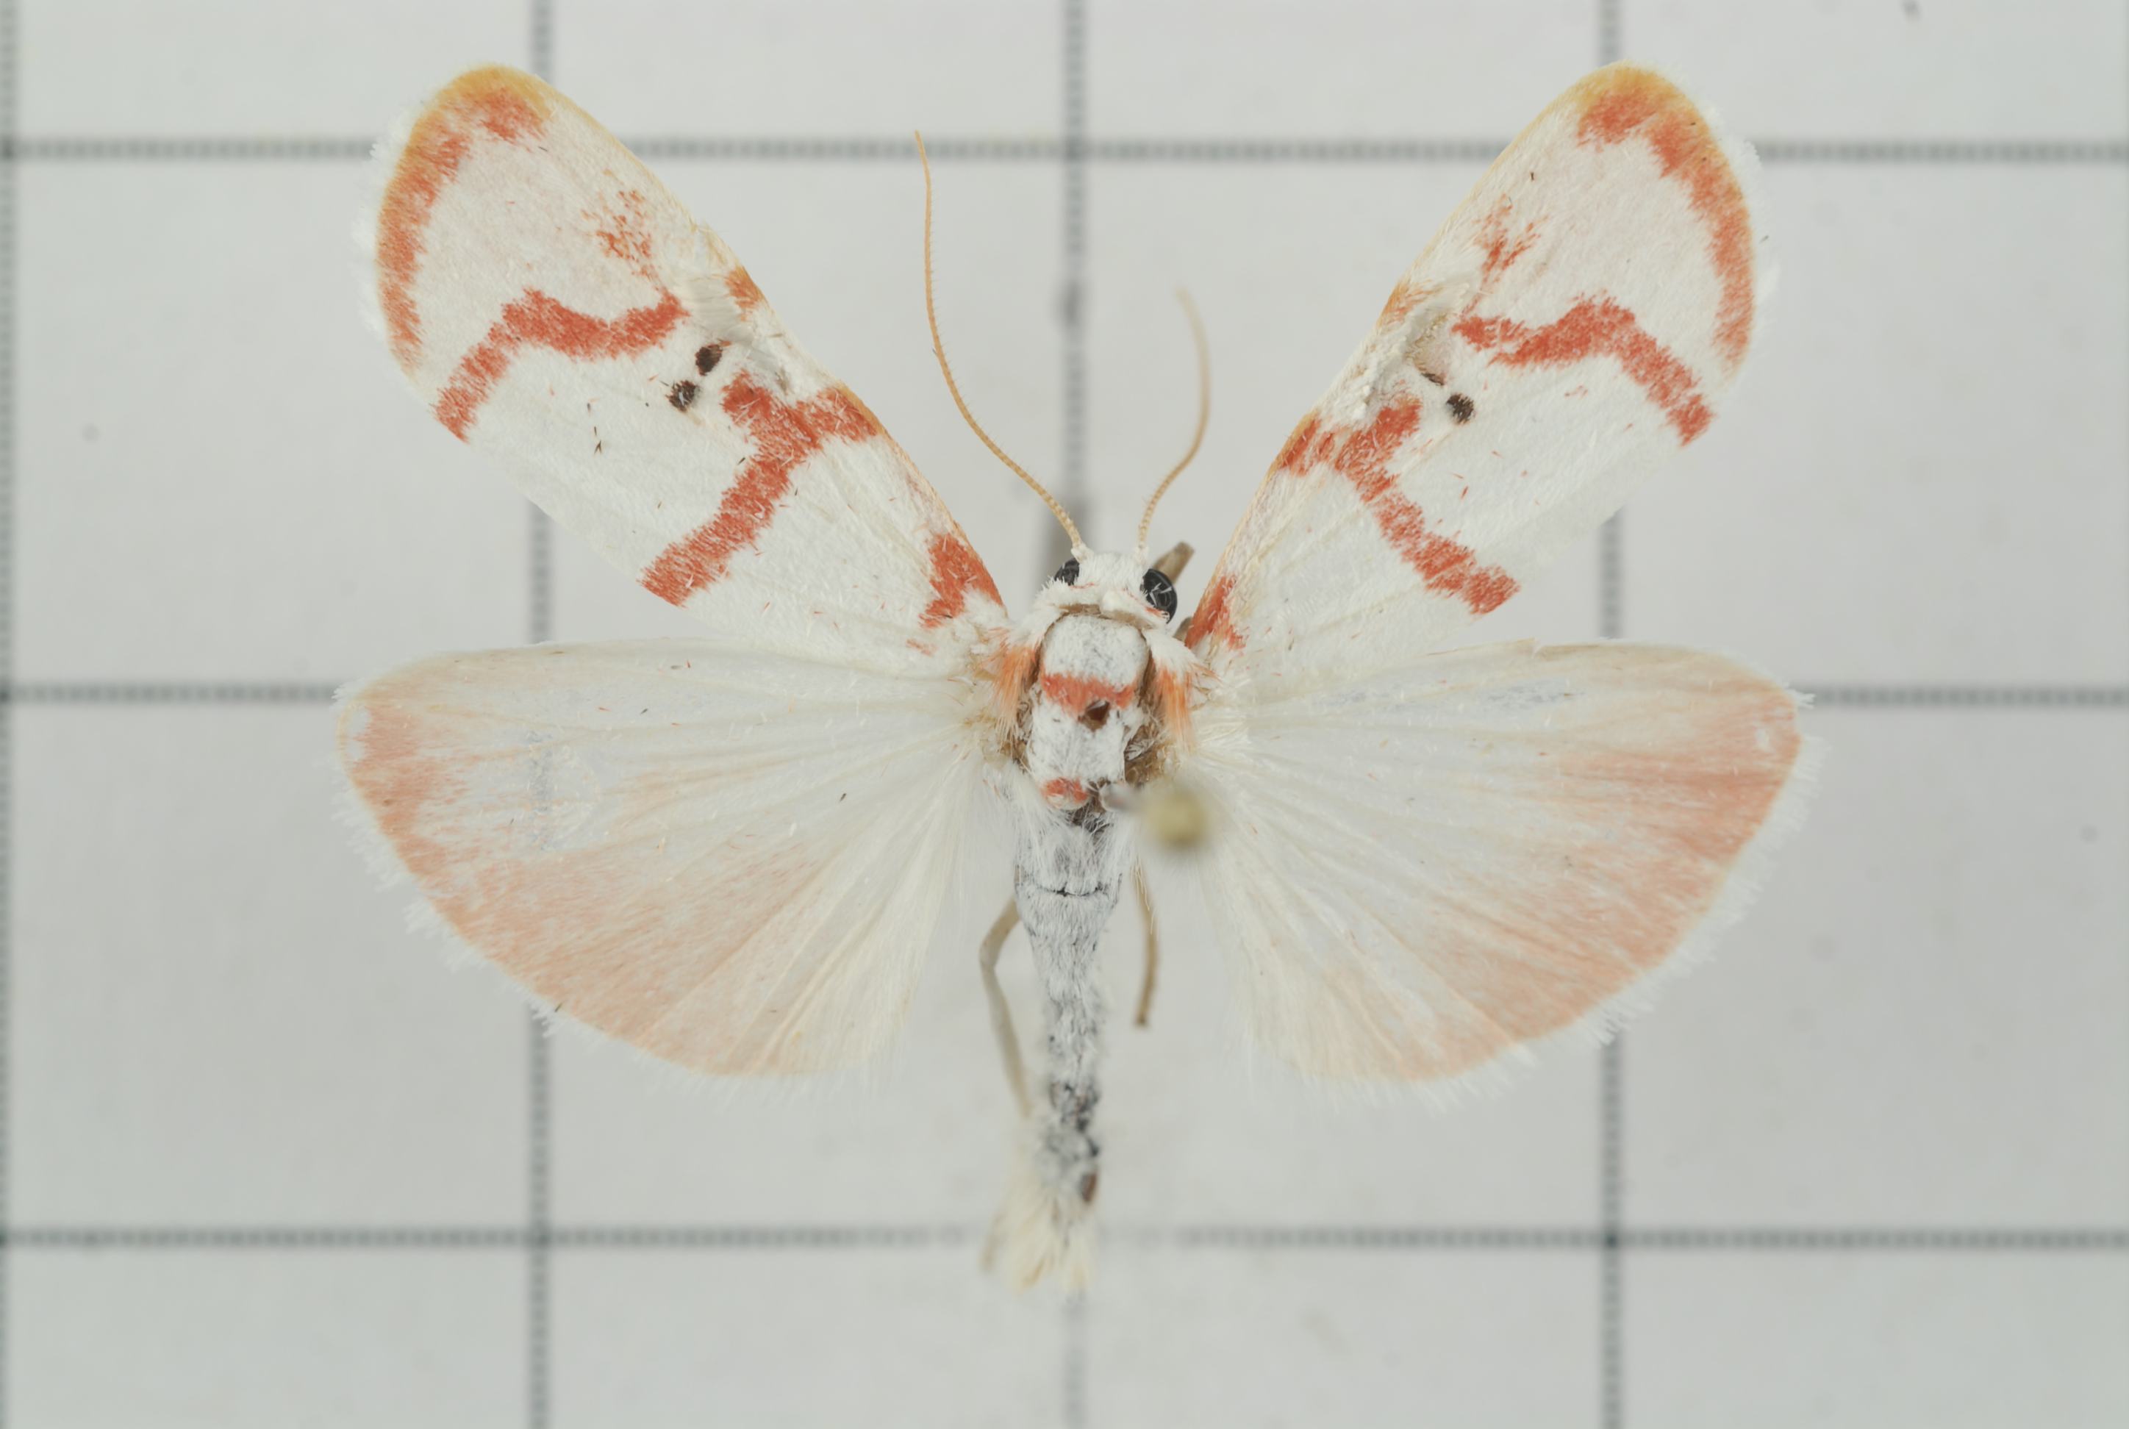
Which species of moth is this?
Cyana hamata hamata
